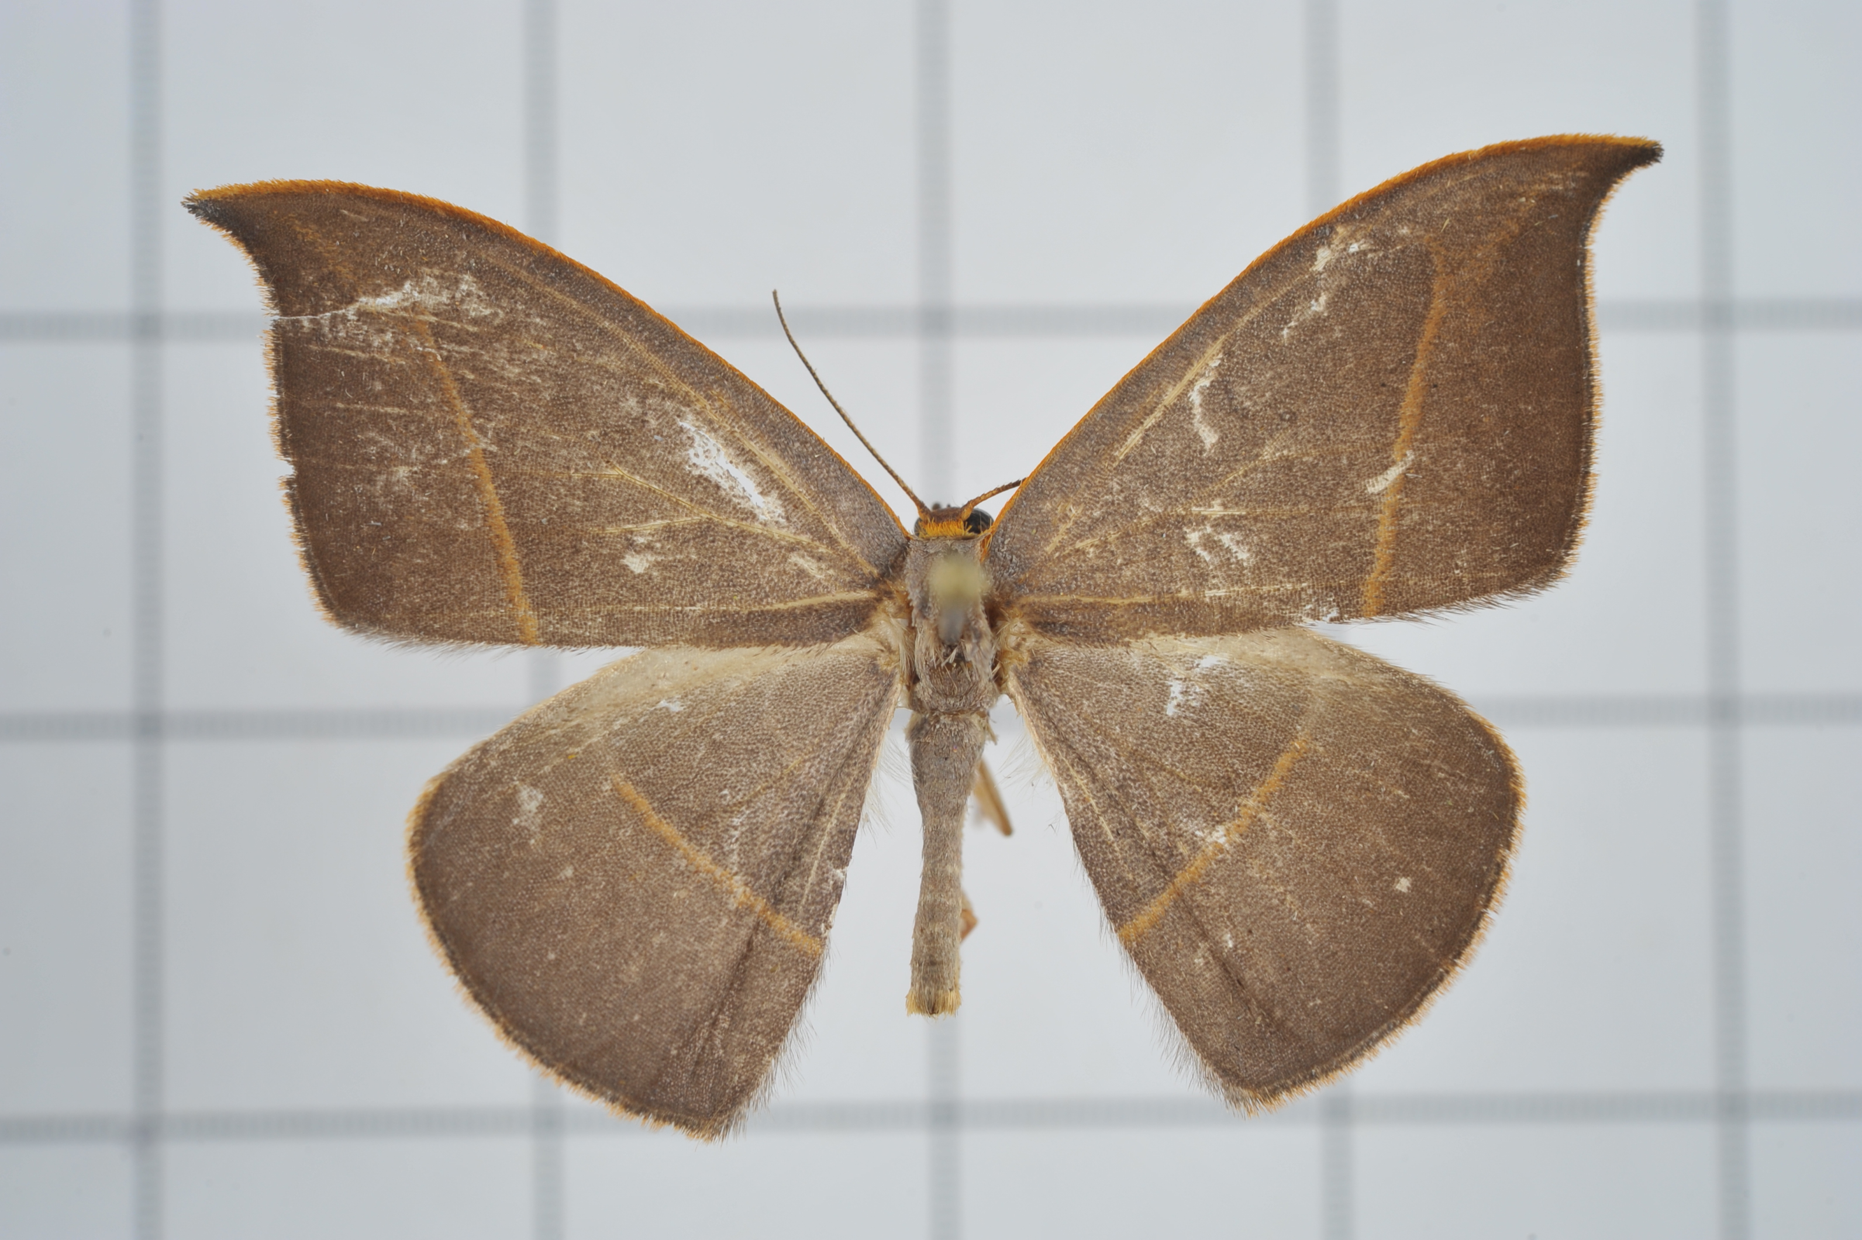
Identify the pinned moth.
Microblepsis violacea
